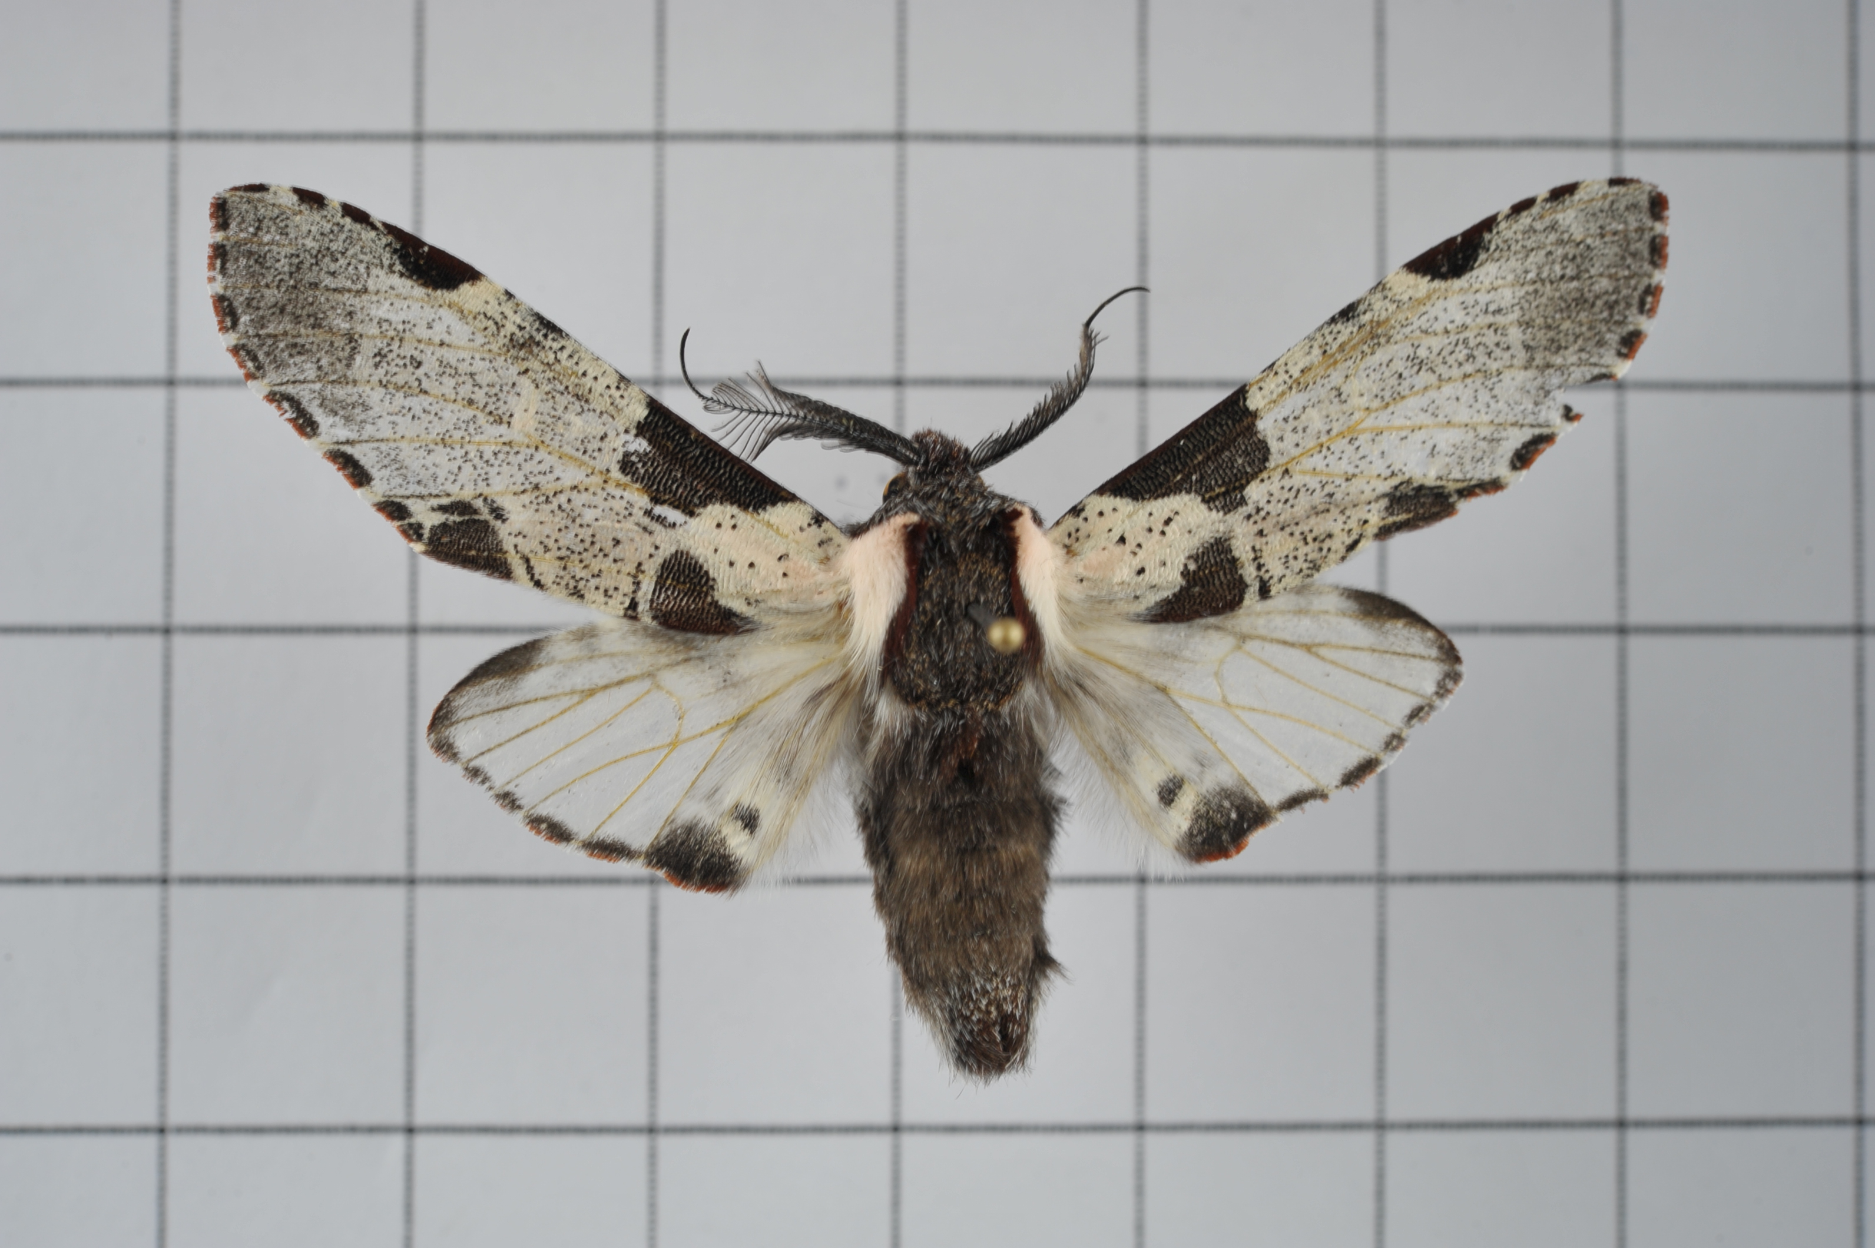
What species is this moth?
Harpyia formosicola
